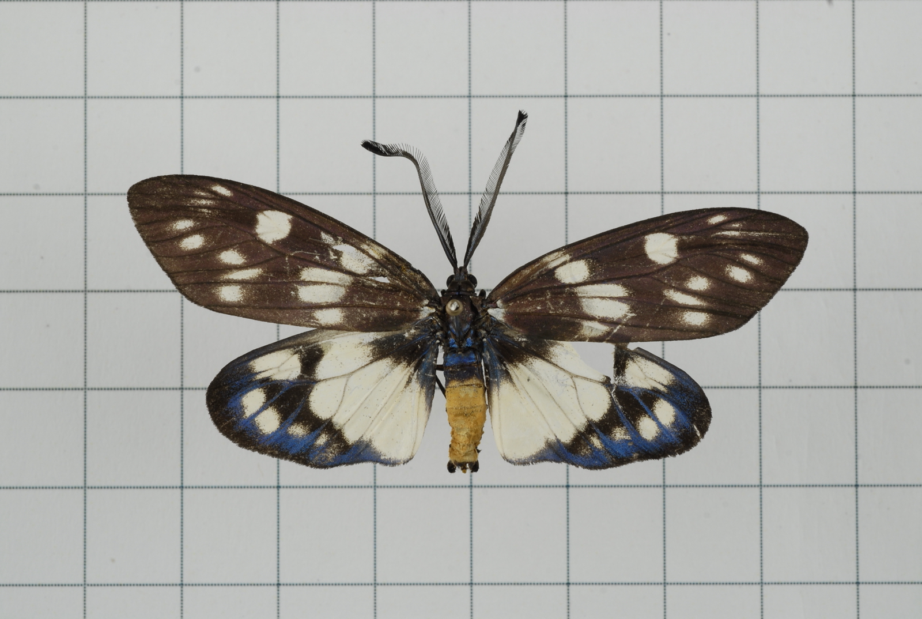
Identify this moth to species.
Eterusia aedea formosana
